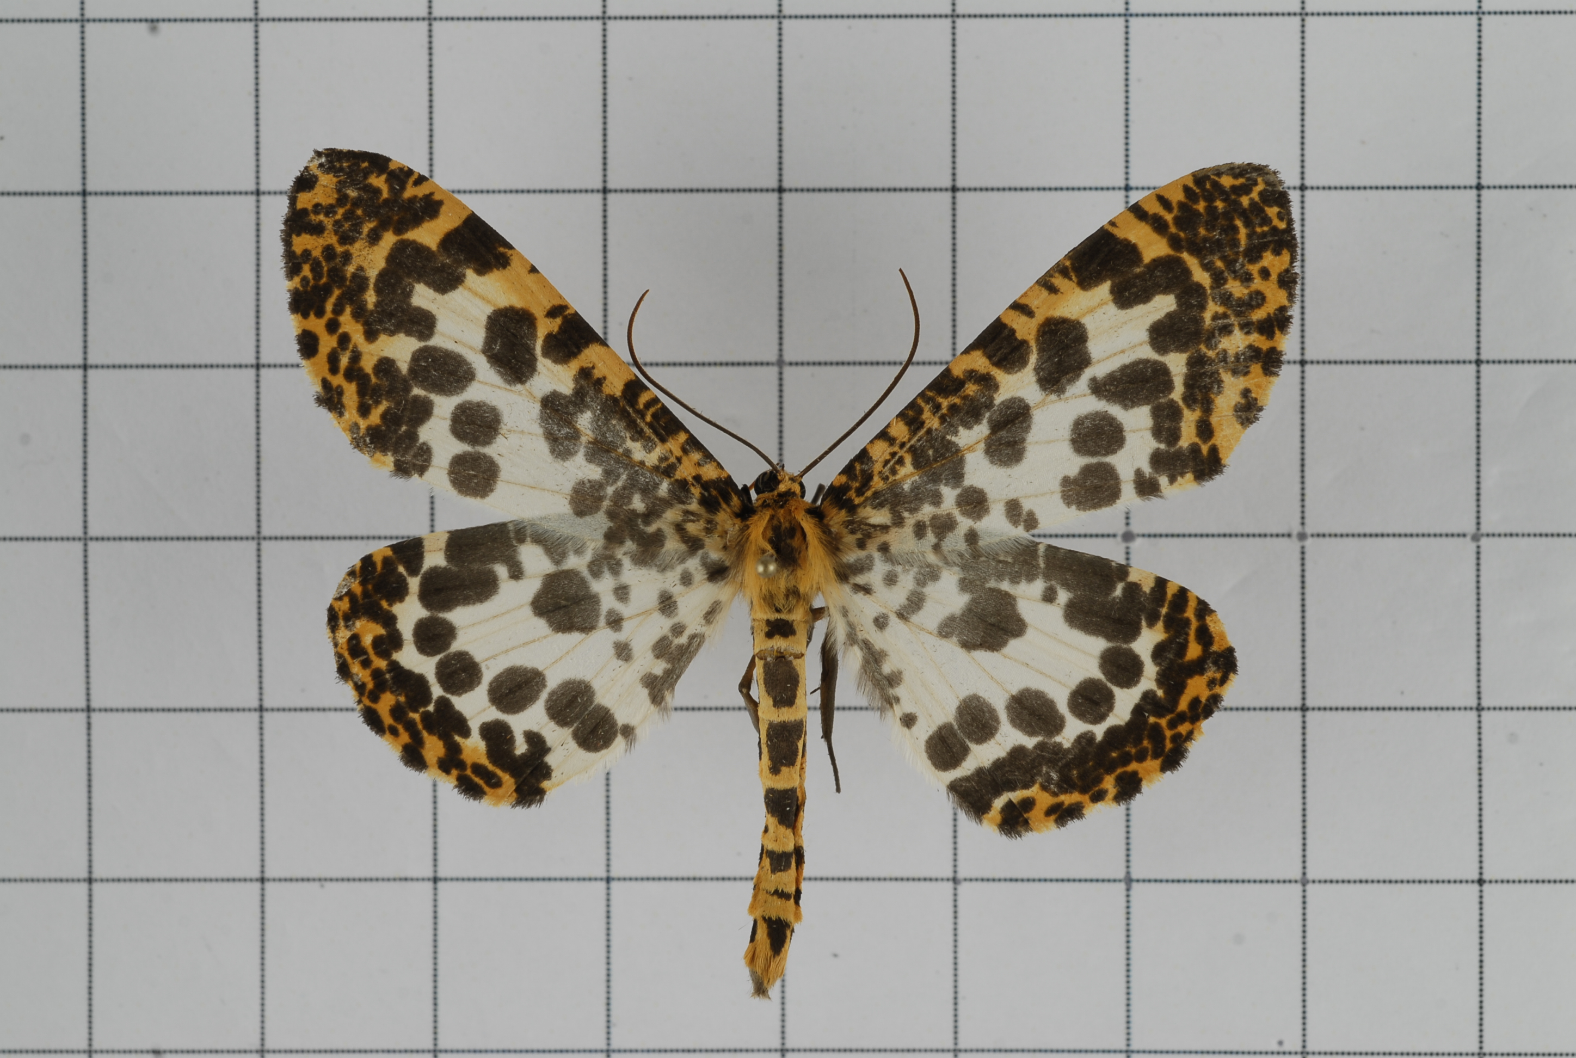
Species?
Epobeidia tigrata maxima
